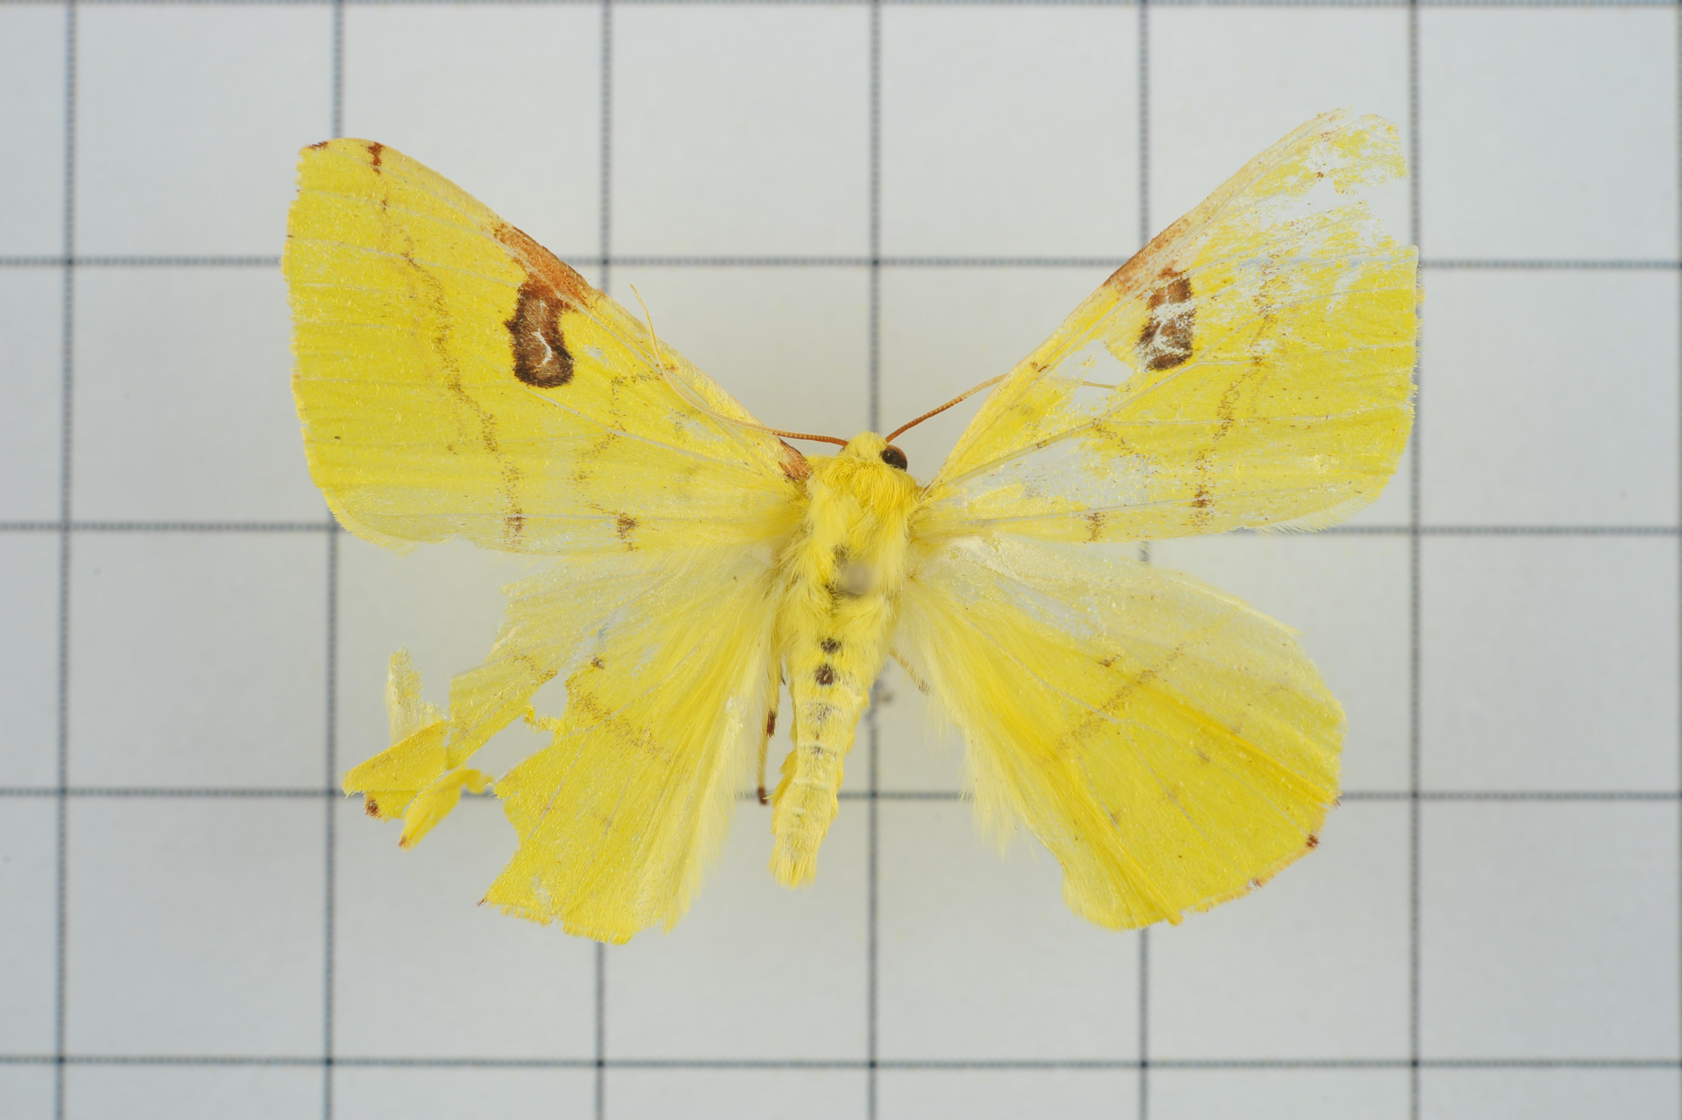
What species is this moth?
Opisthograptis punctilineata
